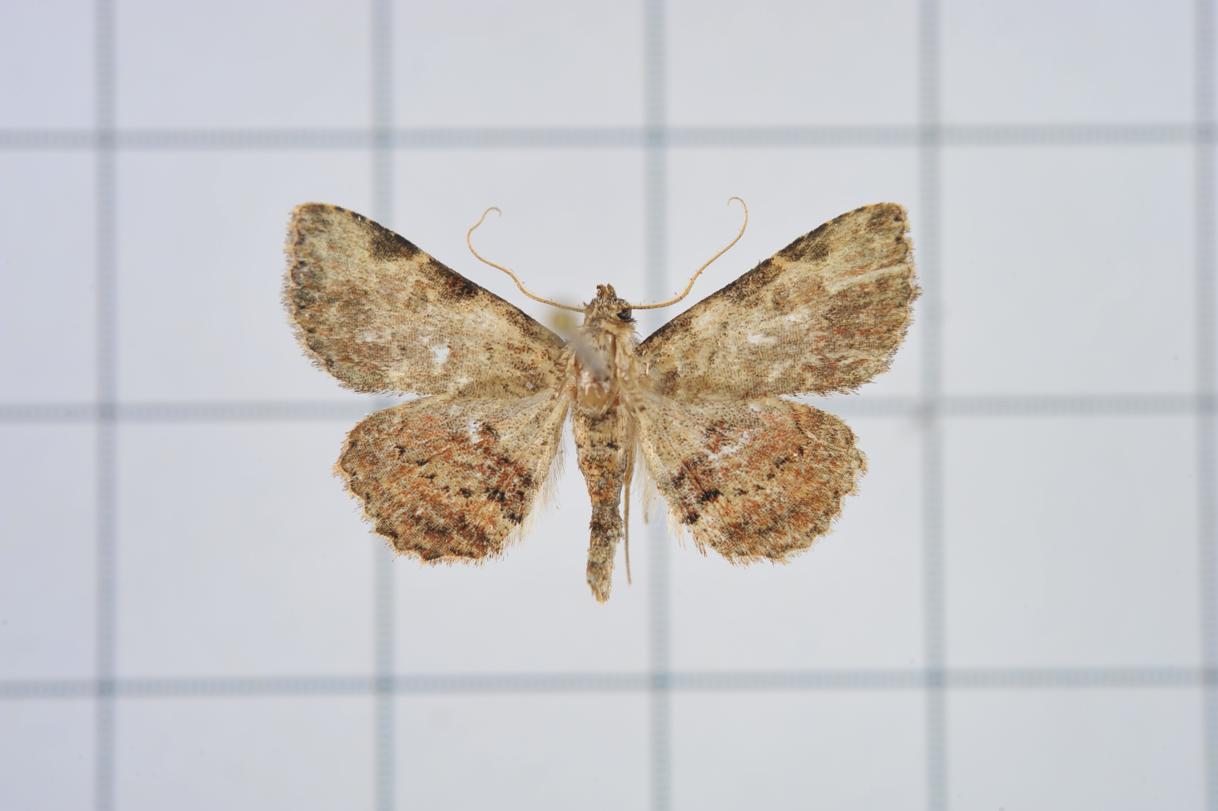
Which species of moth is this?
Panilla minor
